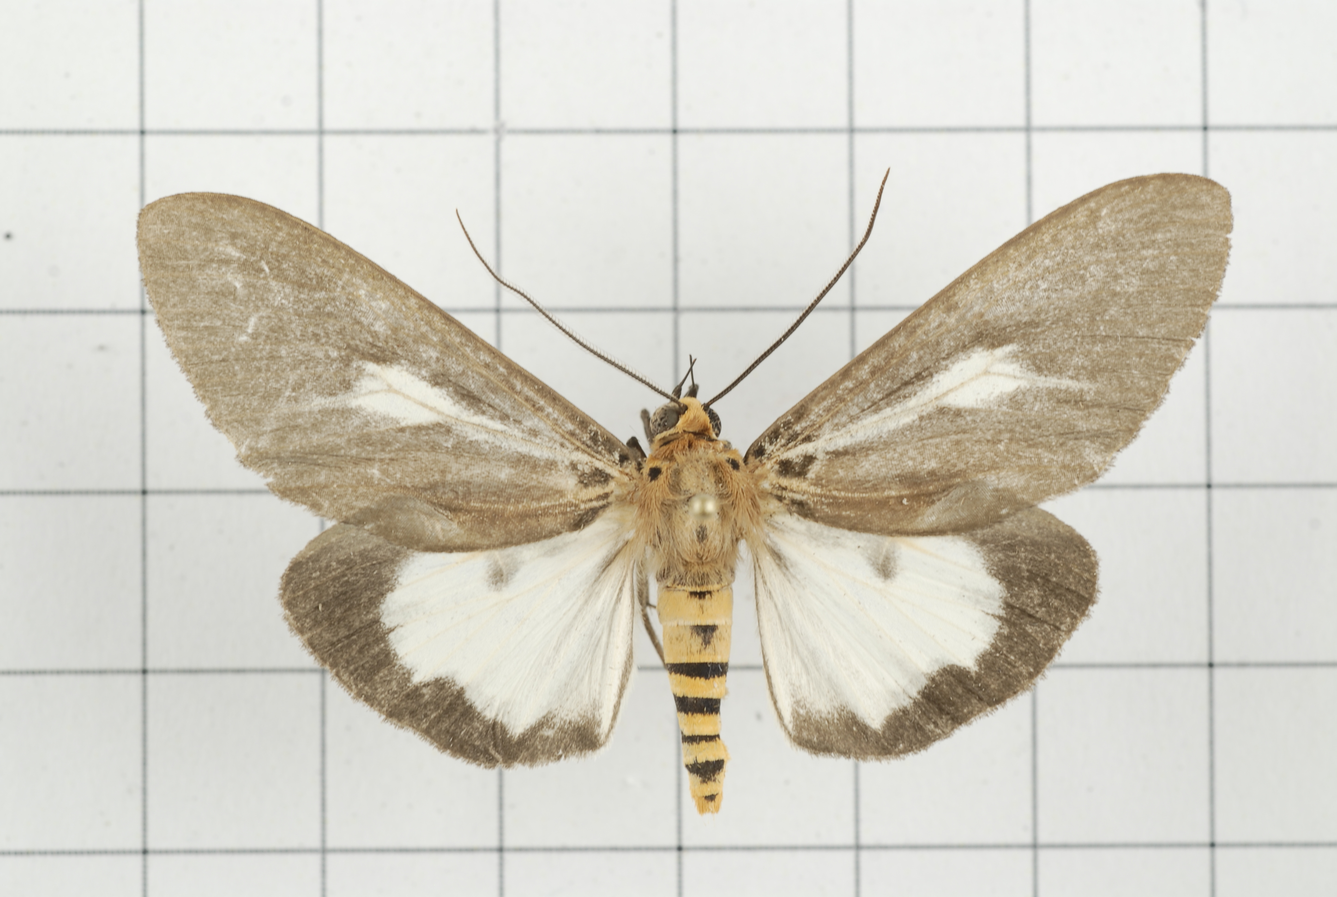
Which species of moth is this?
Asota heliconia zebrina
